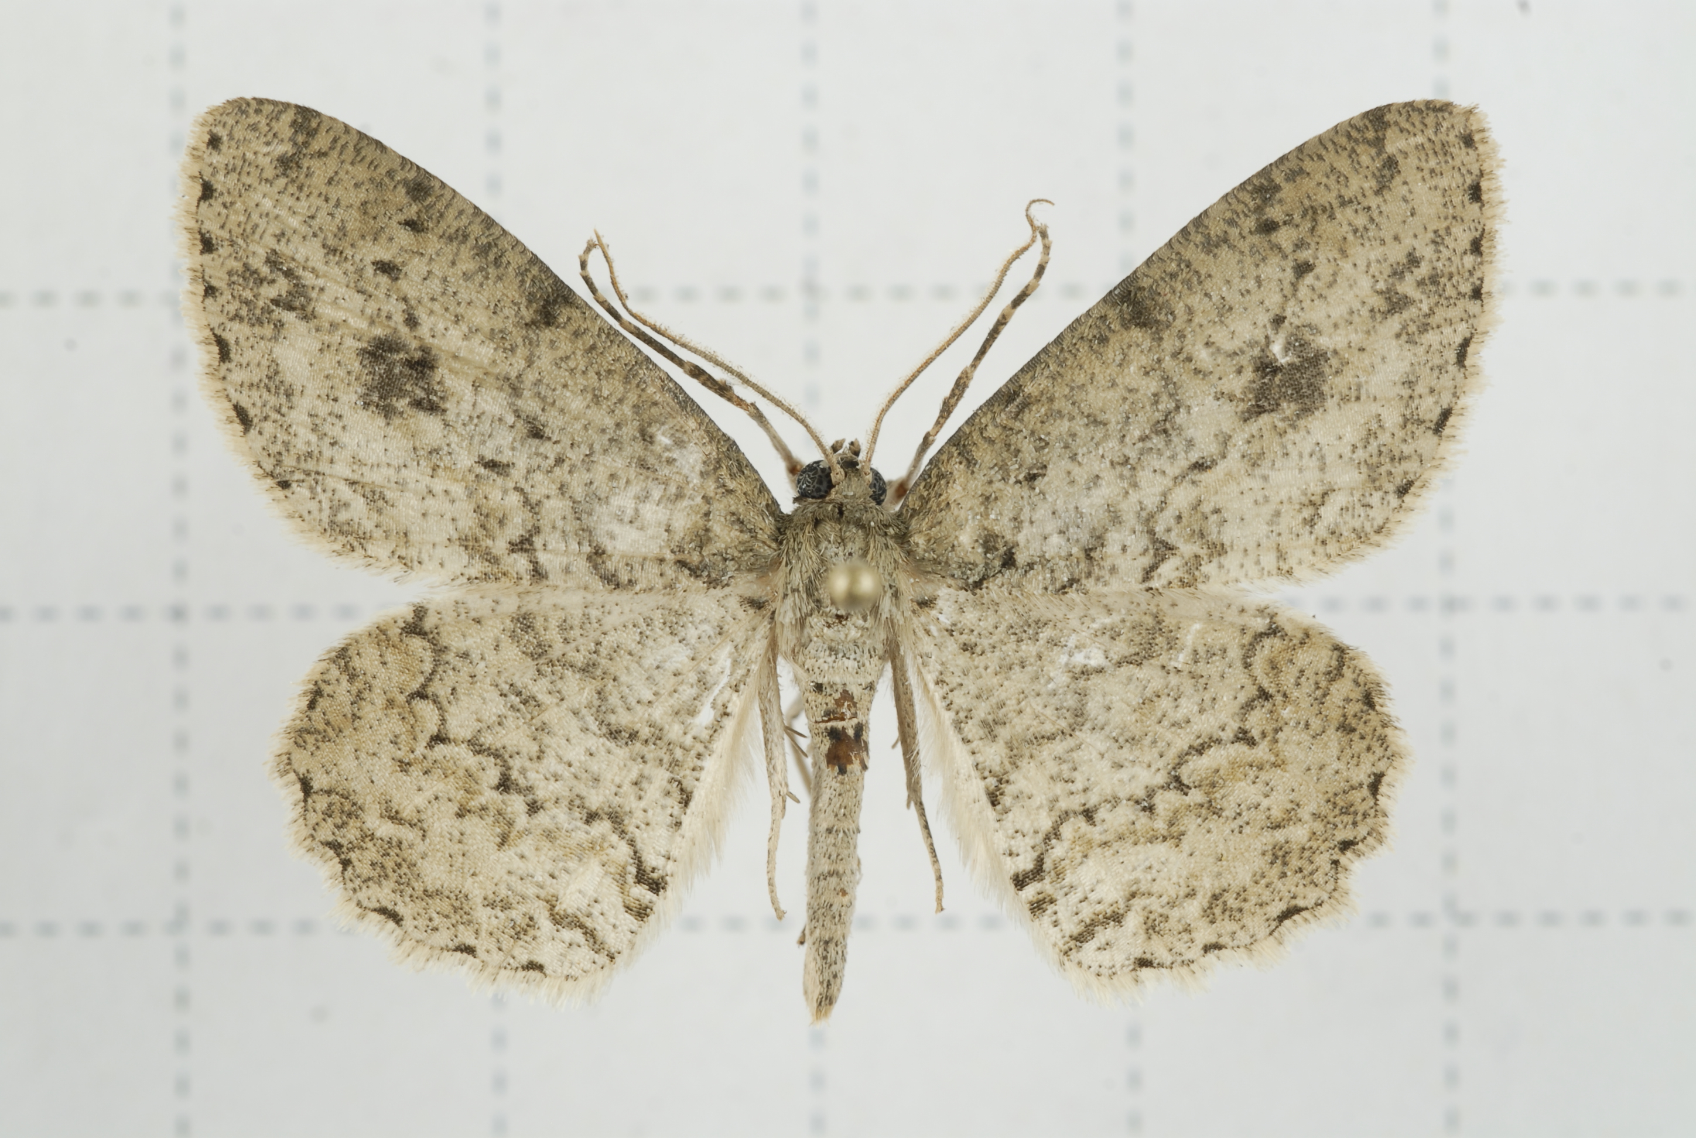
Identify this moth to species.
Ectropis excellens
